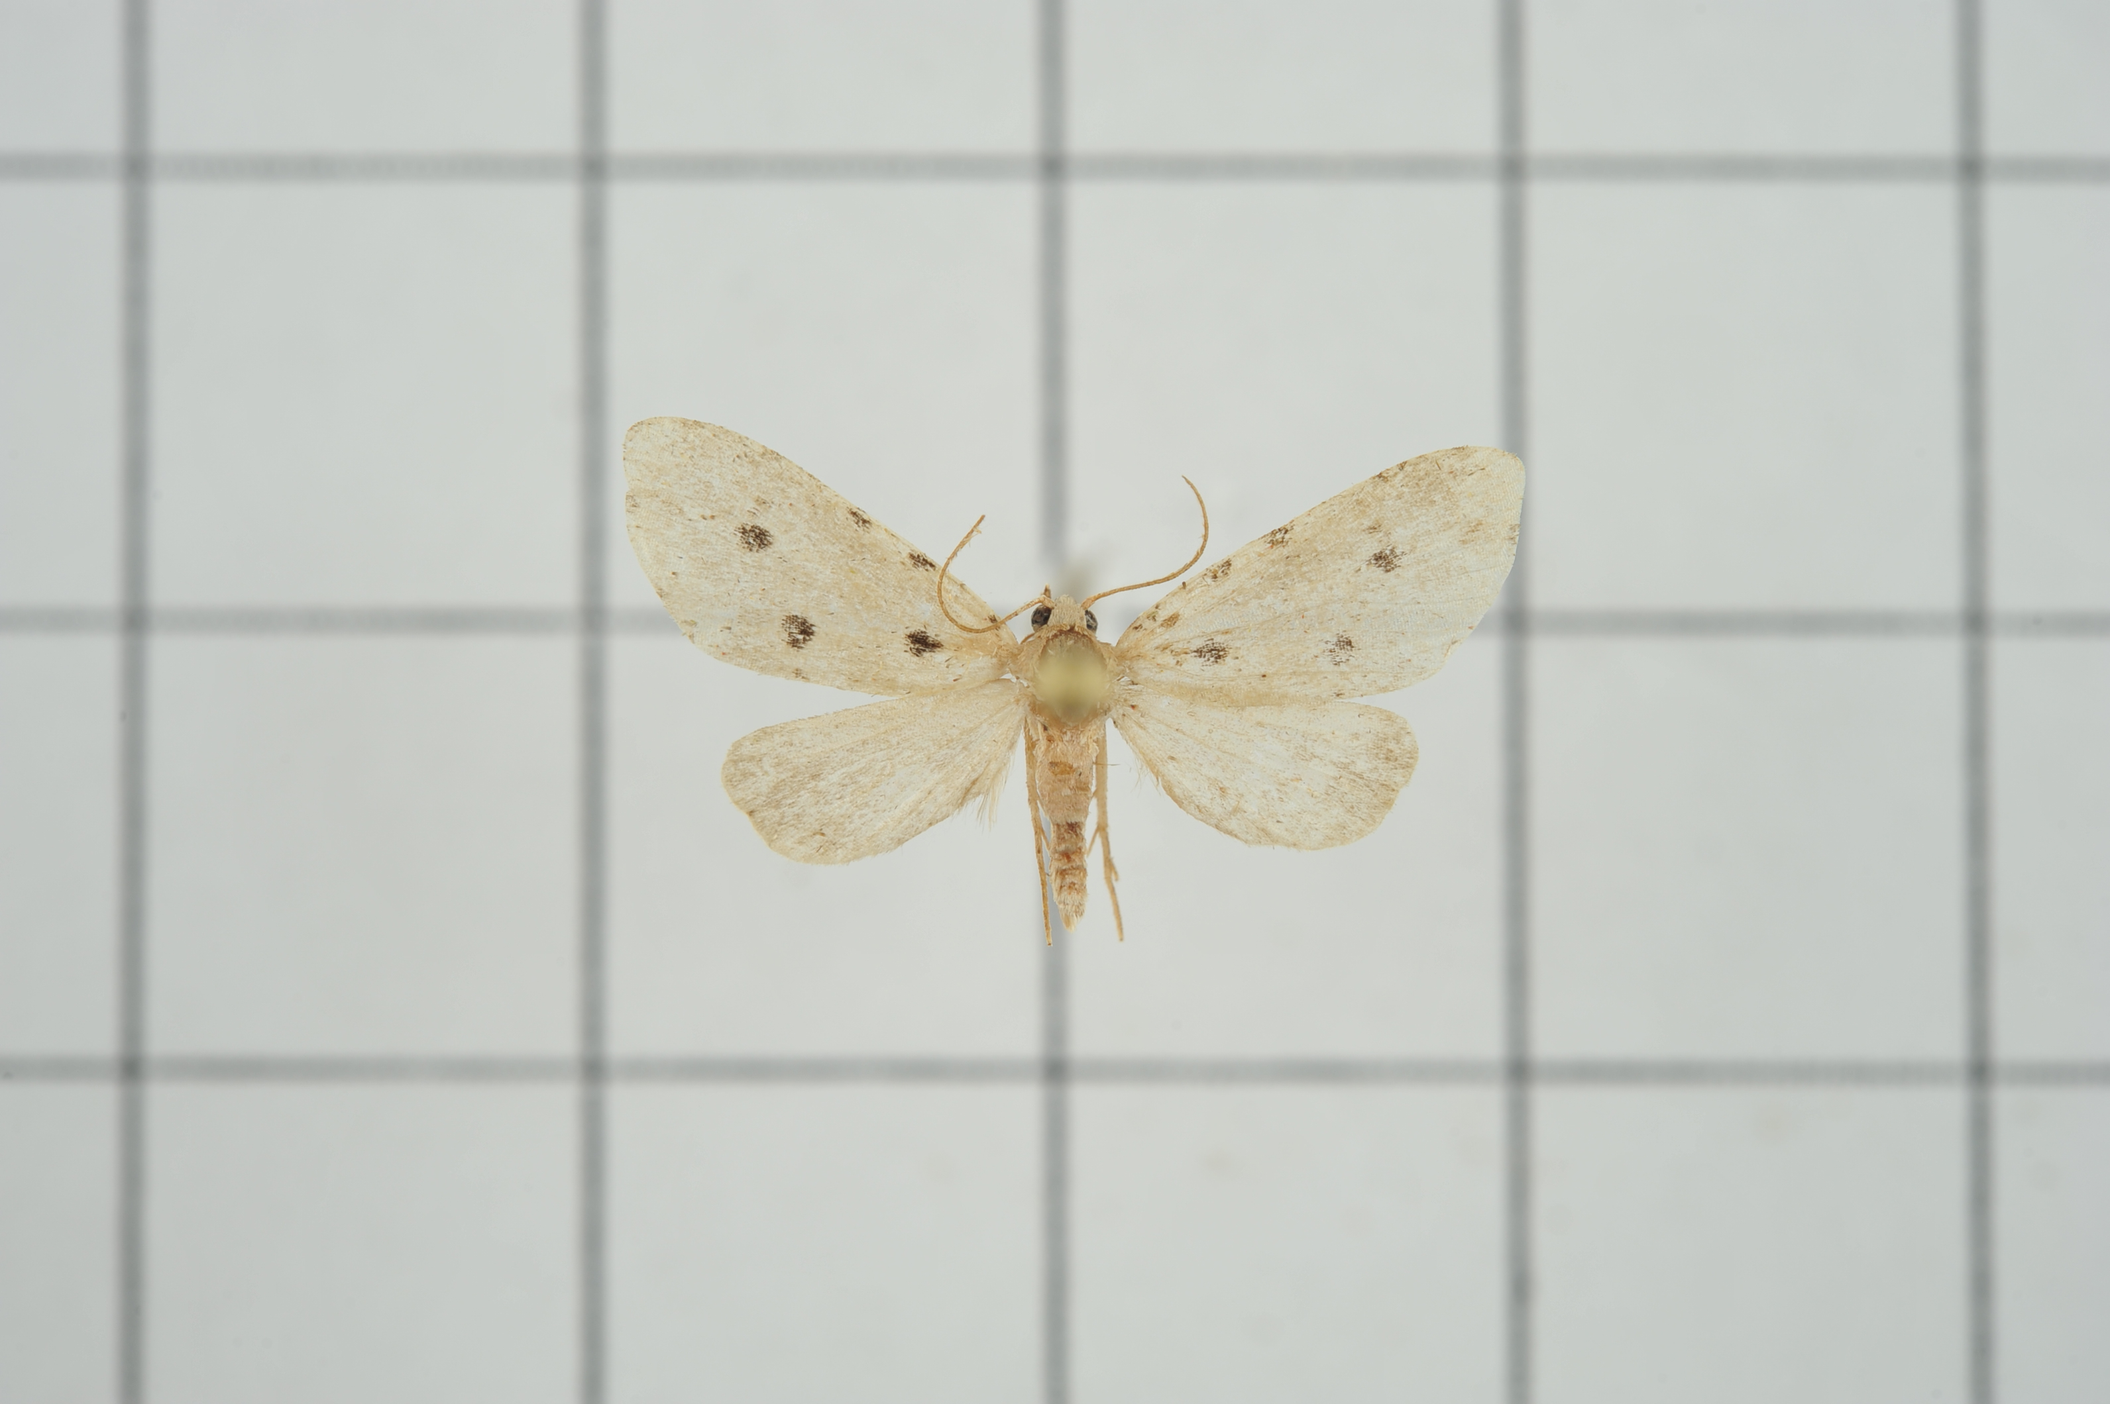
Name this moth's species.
Metaemene atrigutta
